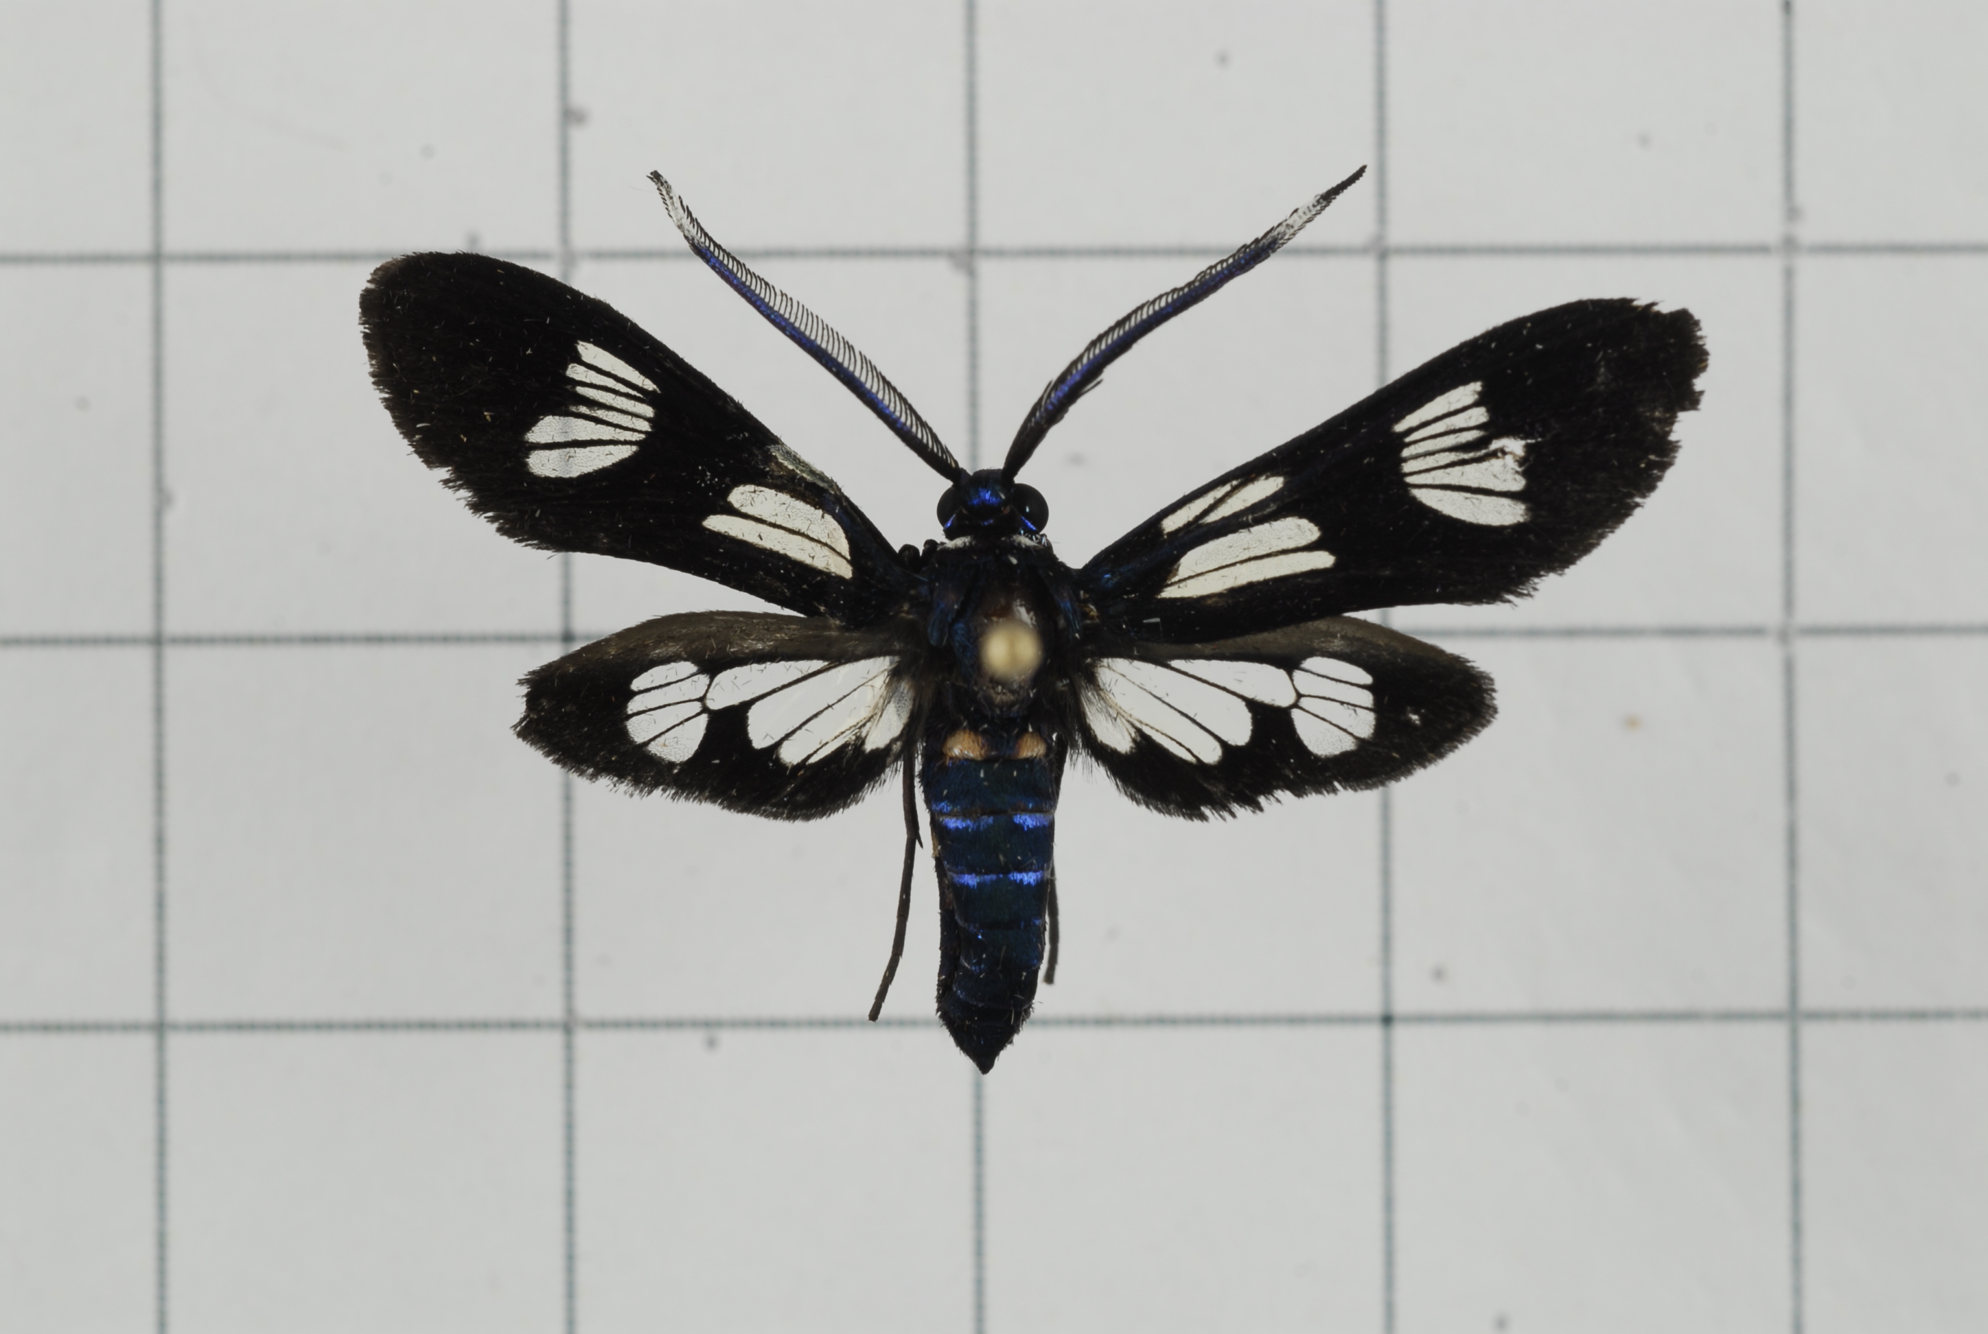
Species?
Piarosoma fushan
